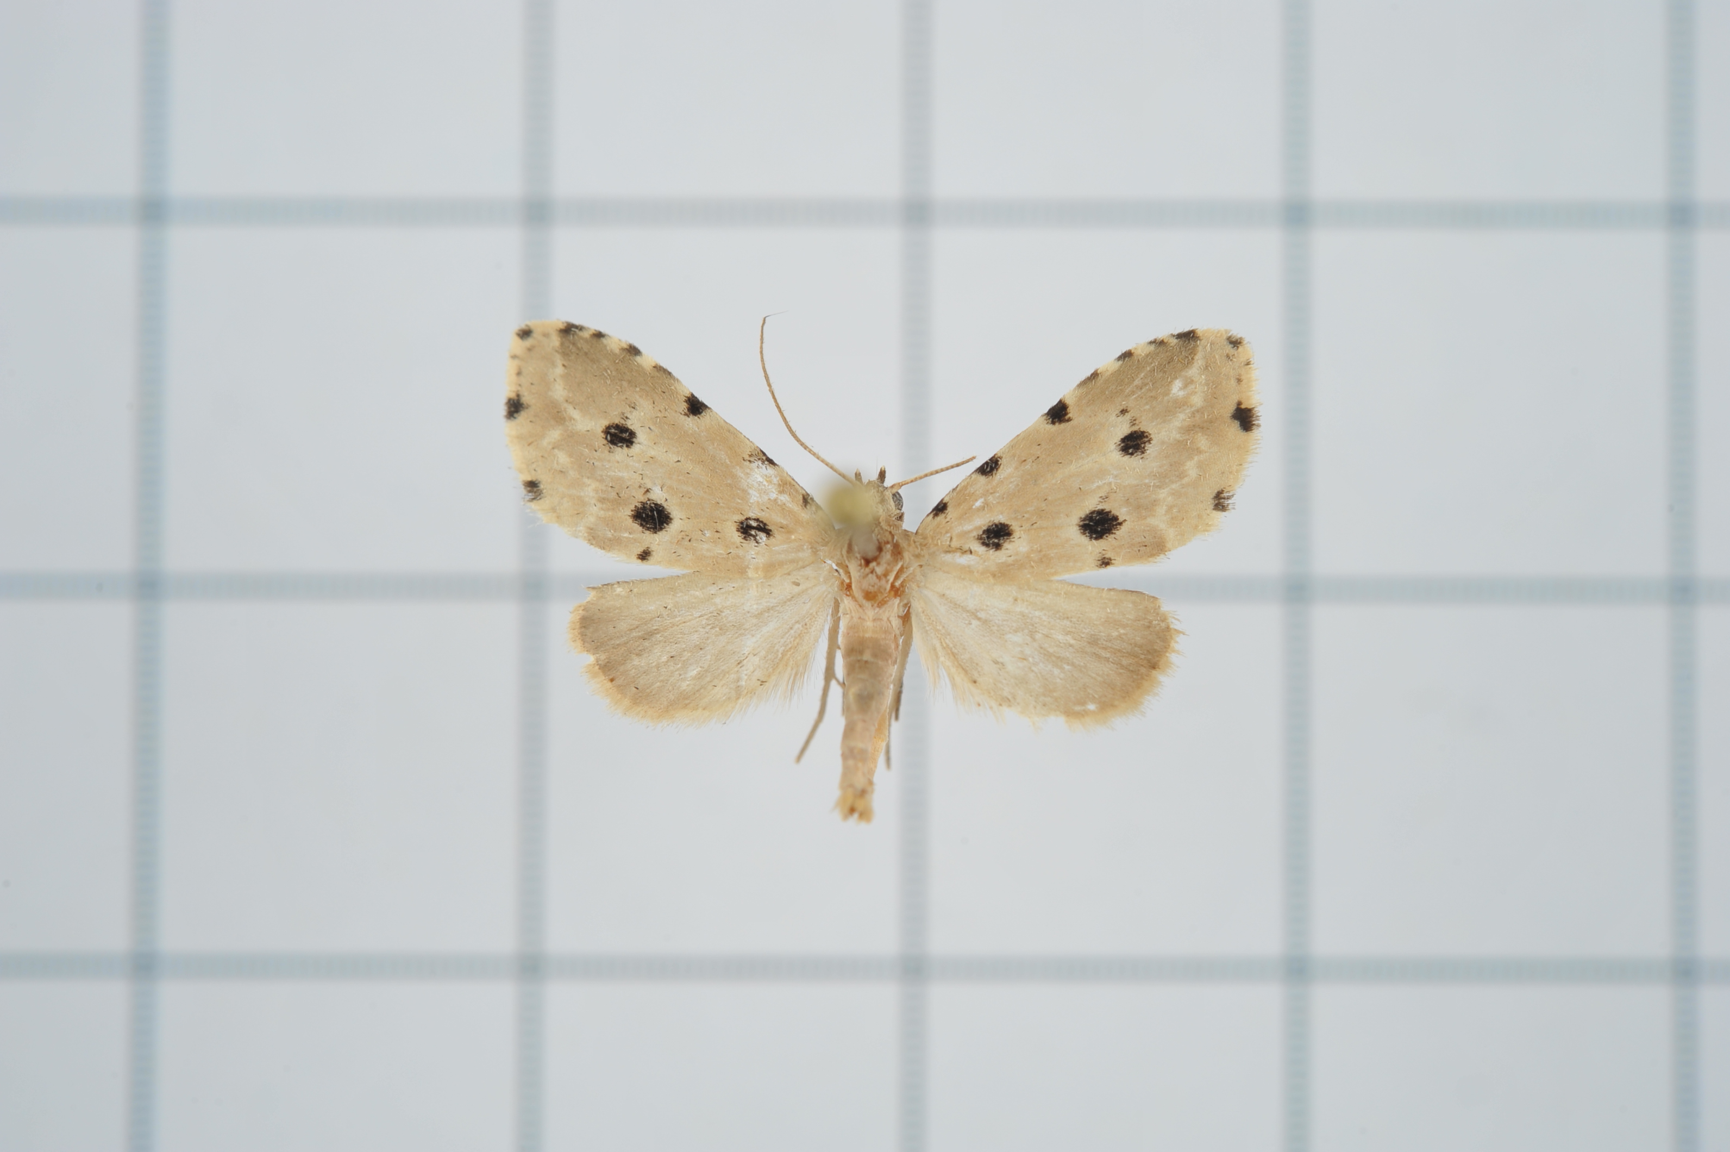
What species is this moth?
Metaemene atrigutta
